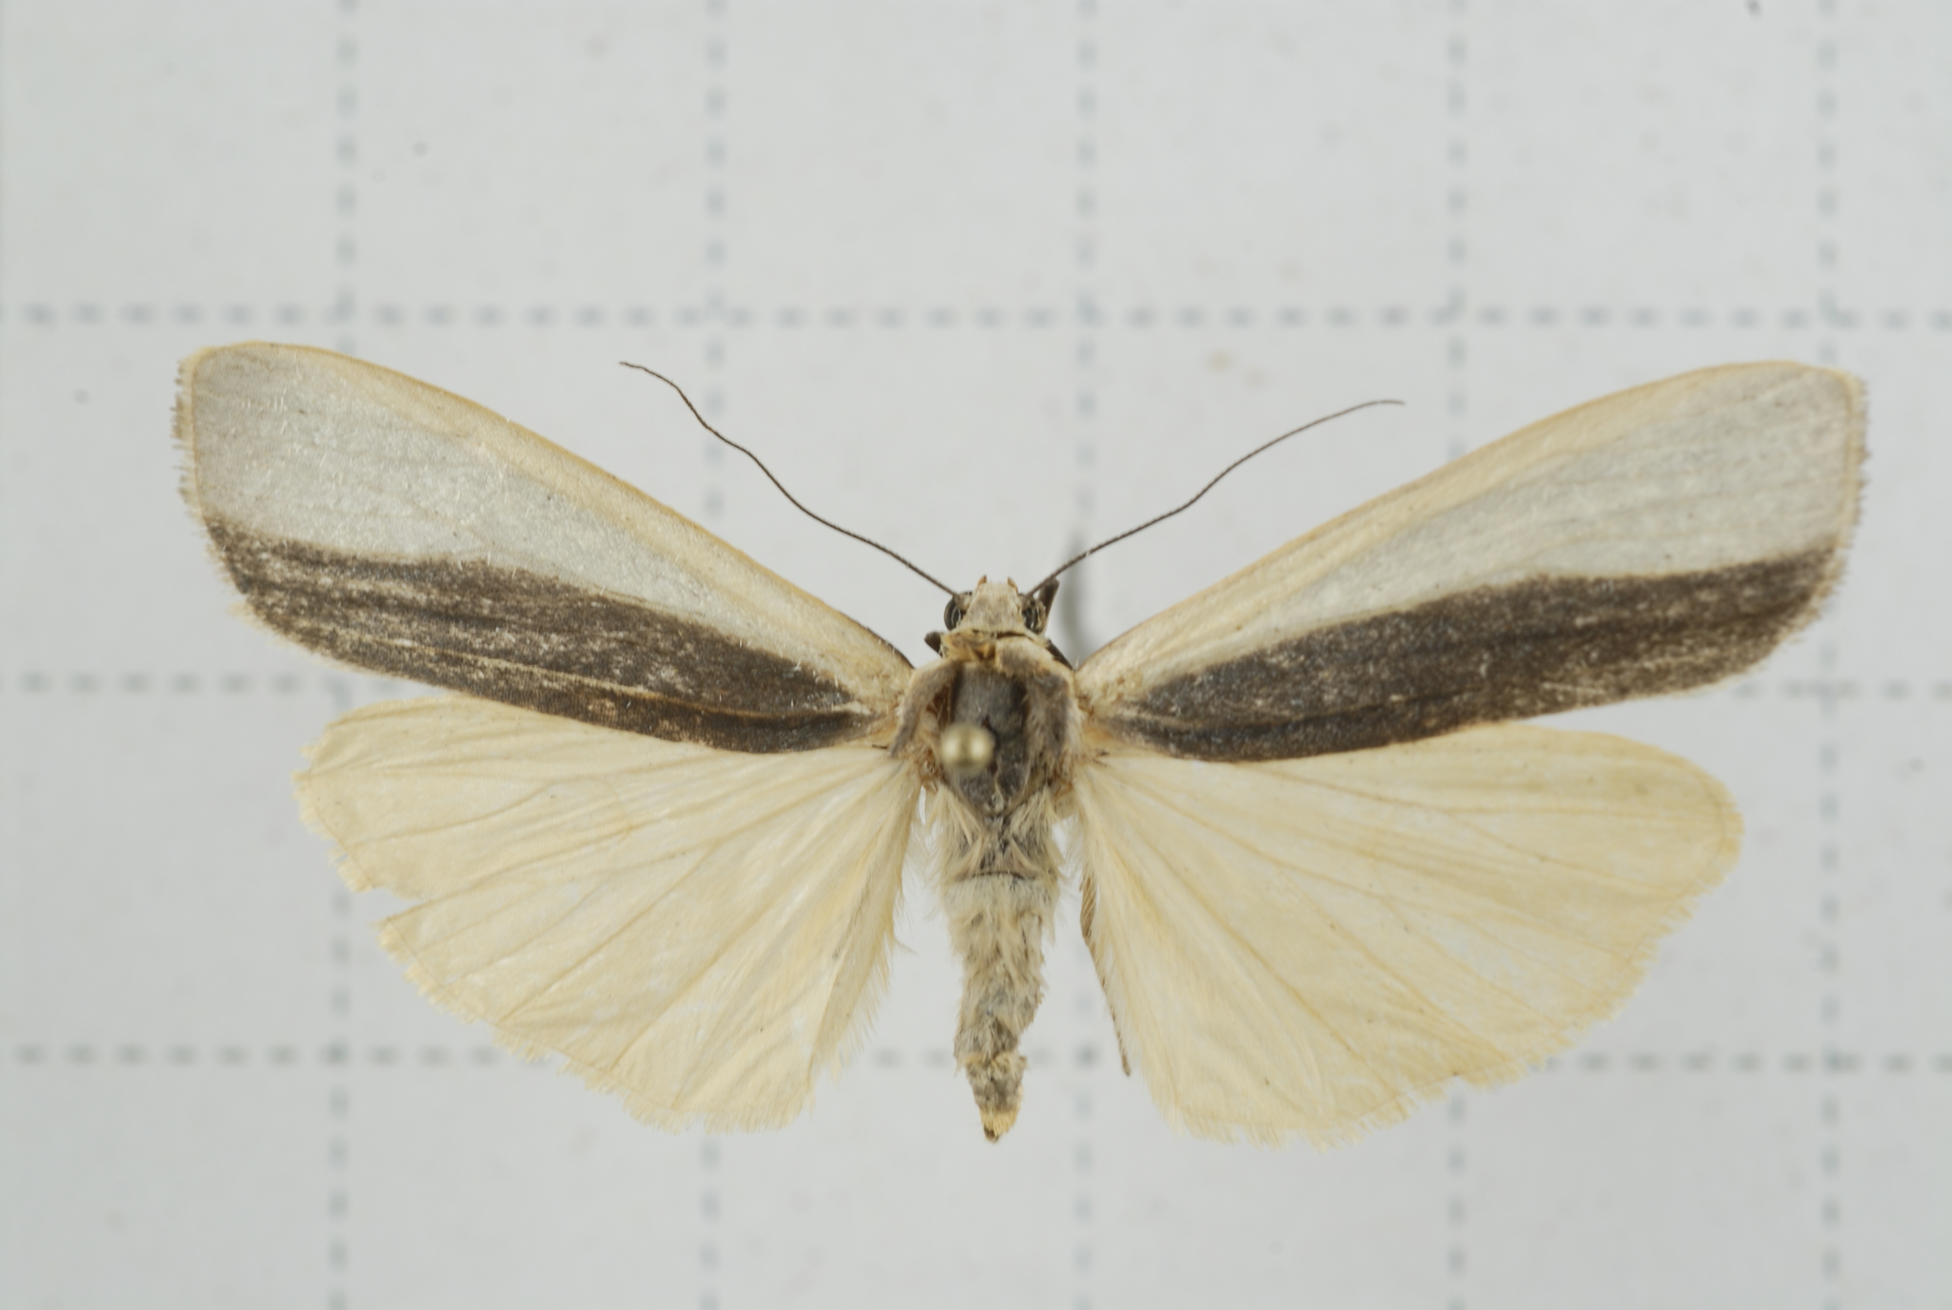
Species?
Hesudra divisa
